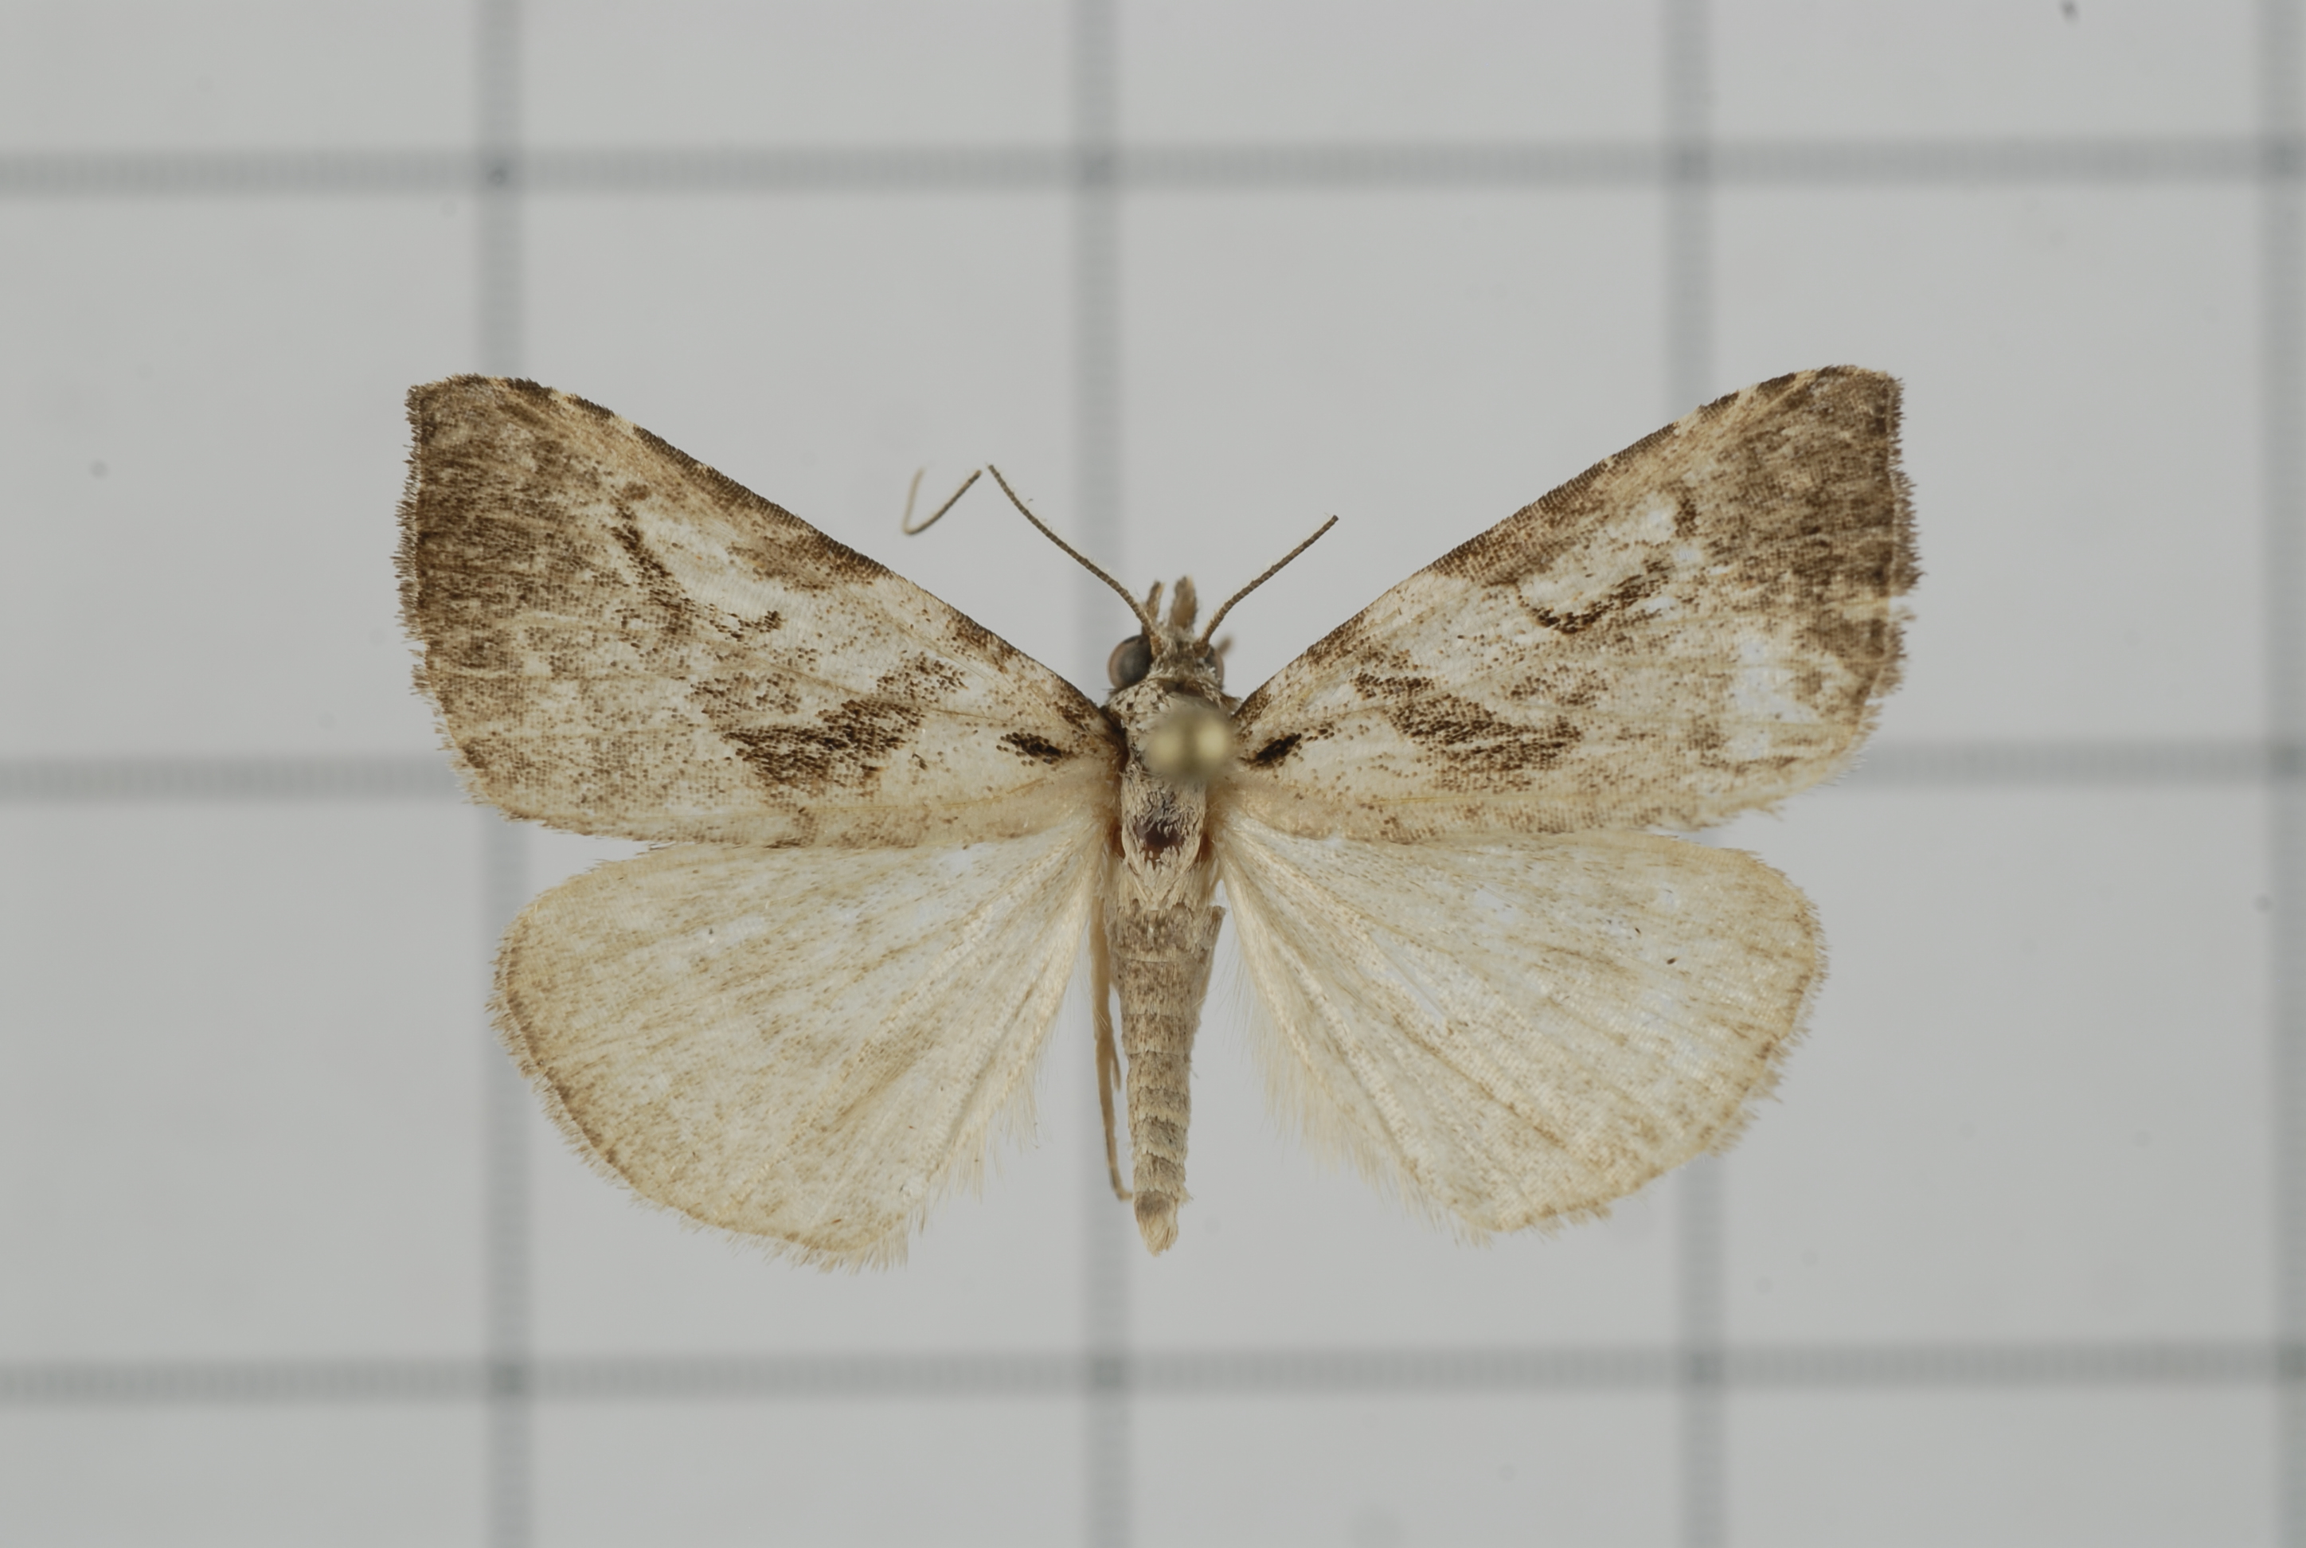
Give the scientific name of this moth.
Oglasa mediopallens
